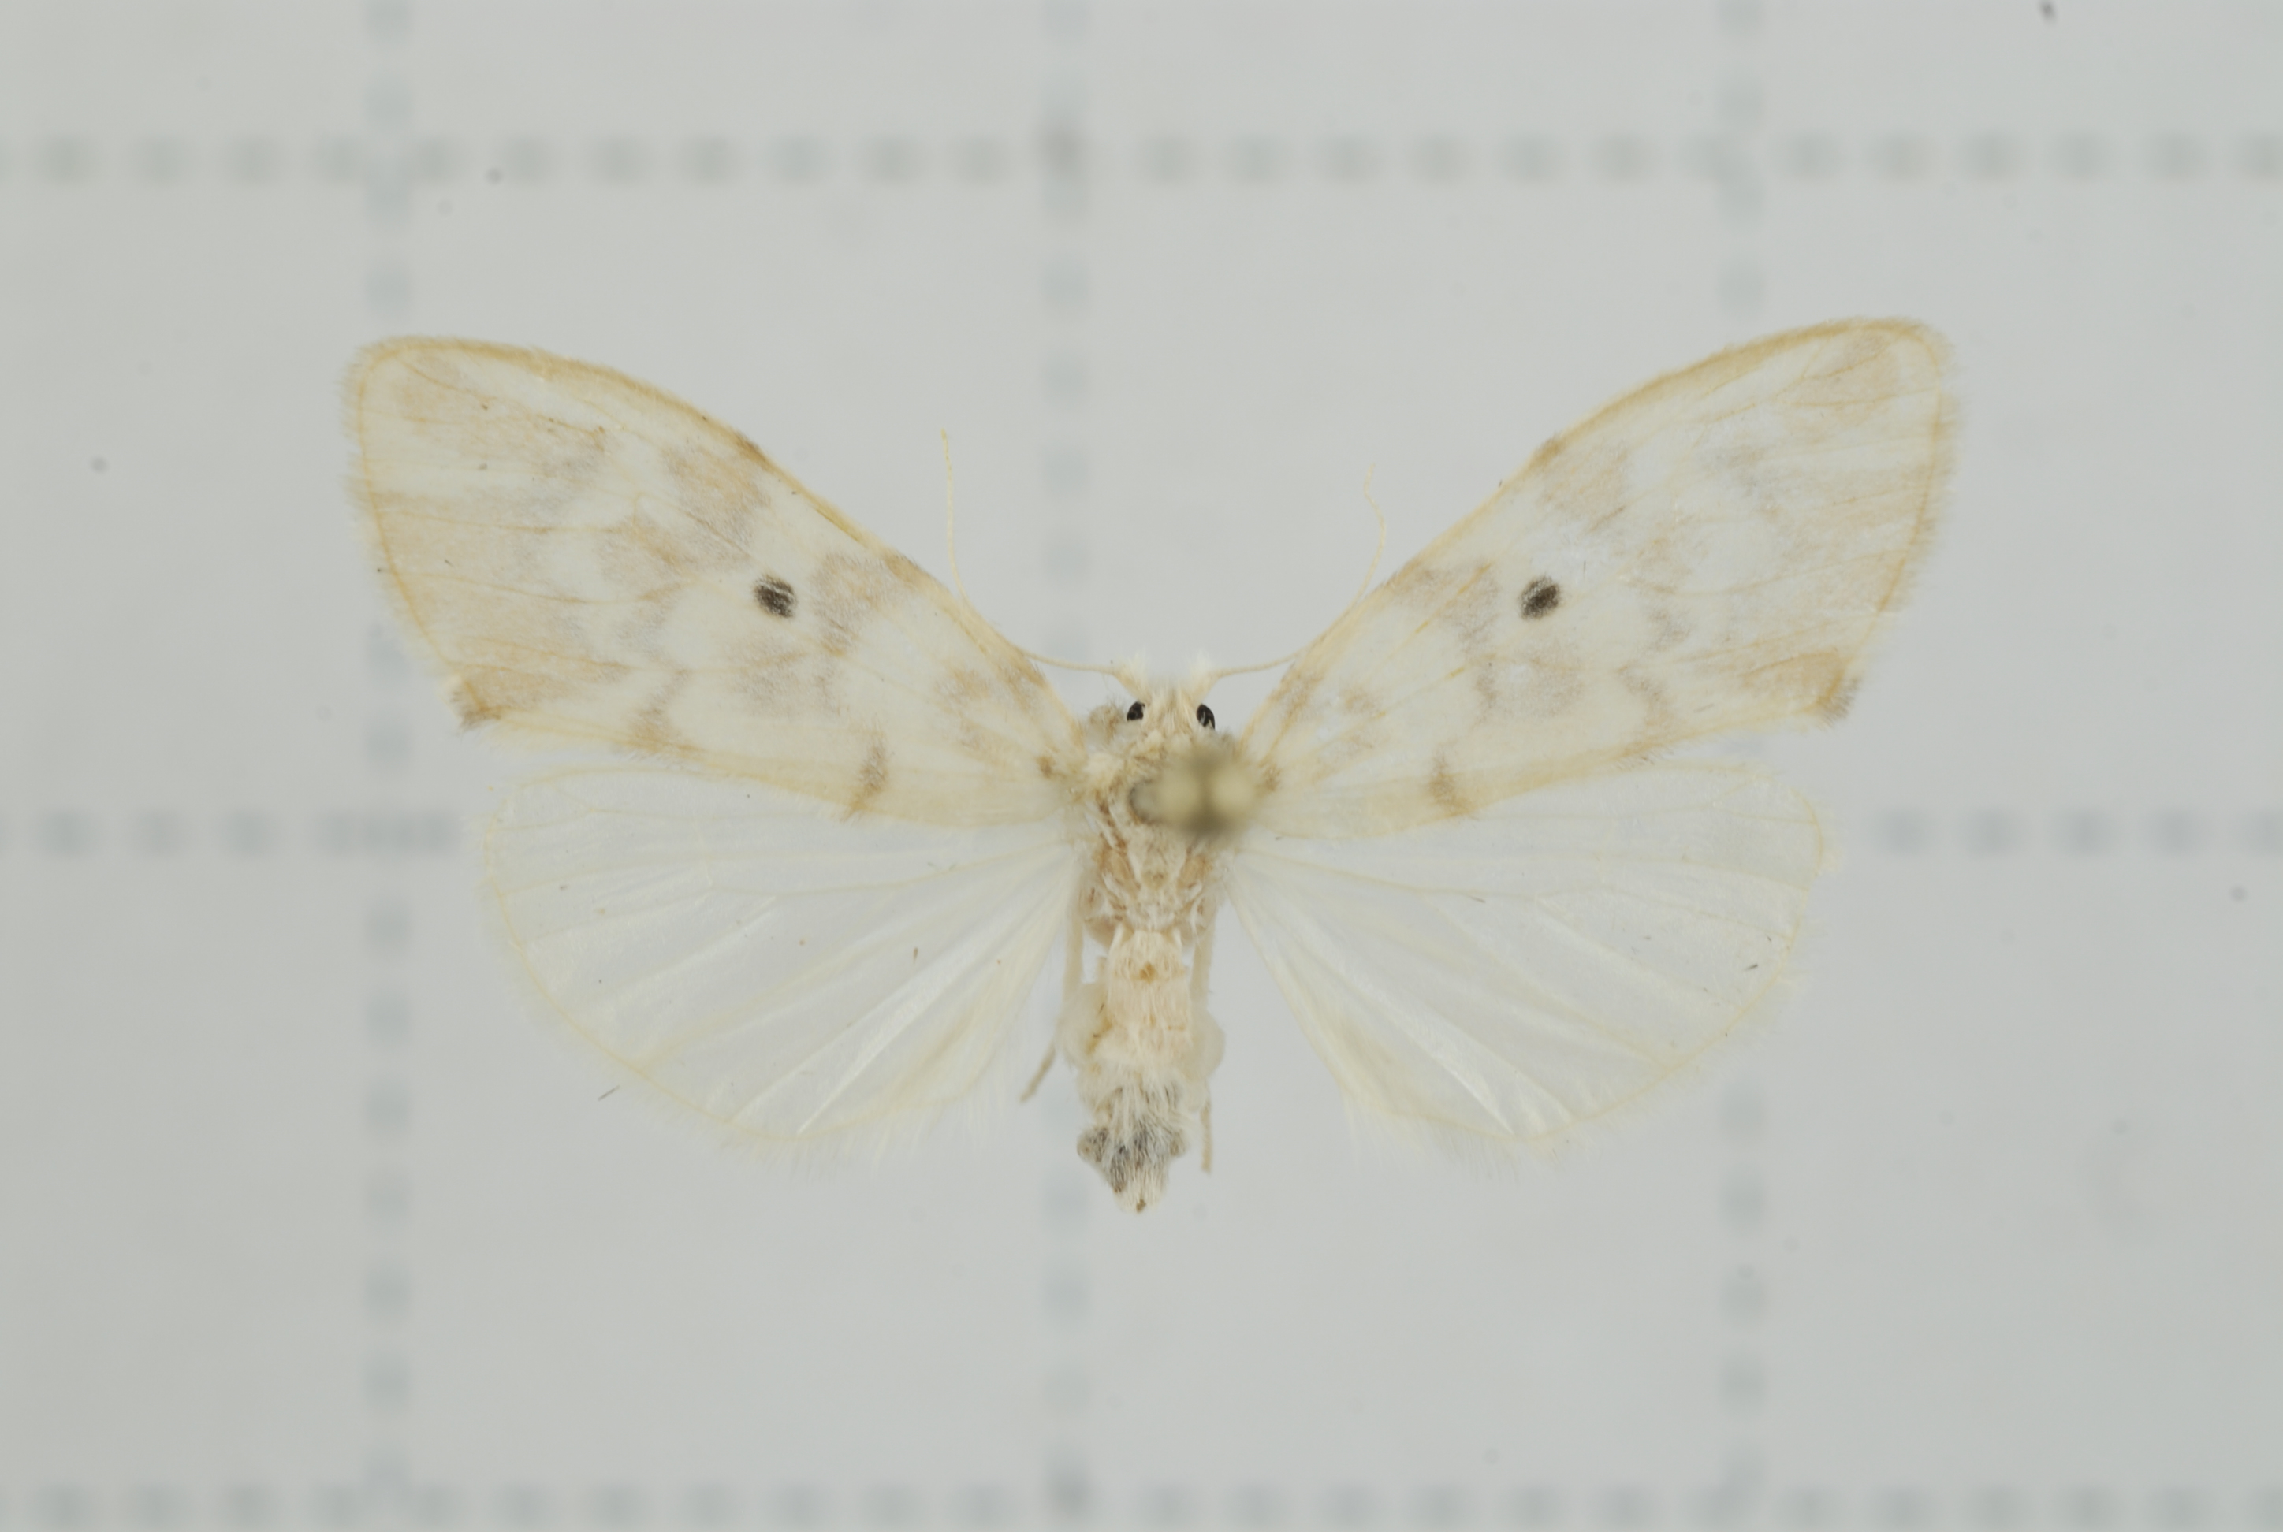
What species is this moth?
Nudaria ranruna
